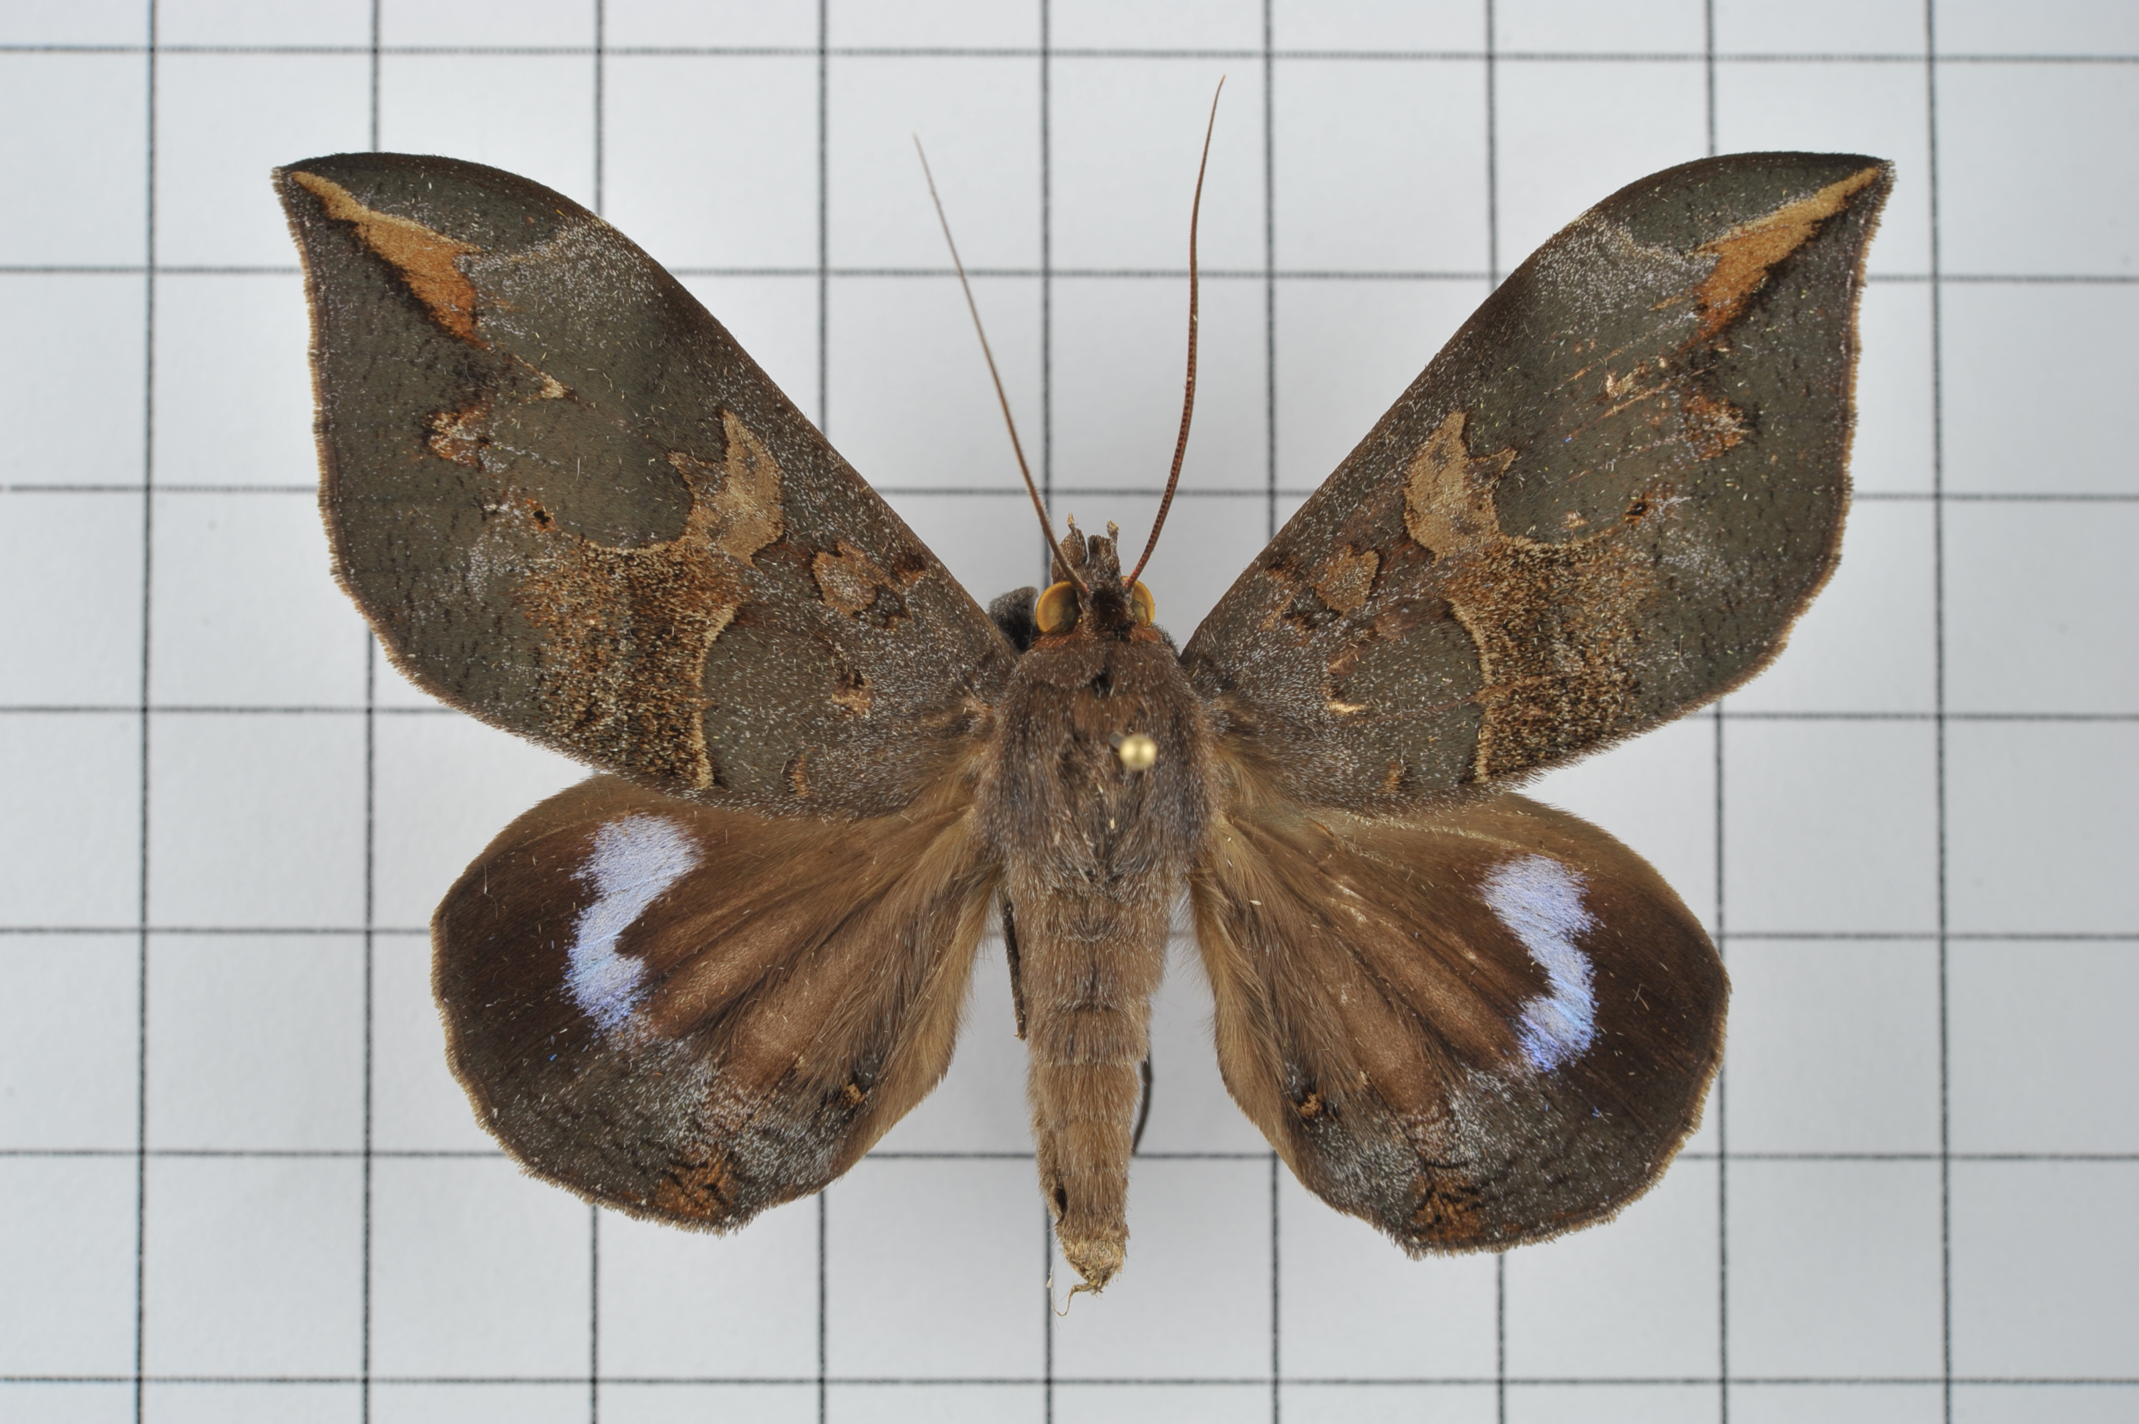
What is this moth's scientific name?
Ischyja ferrifracta
